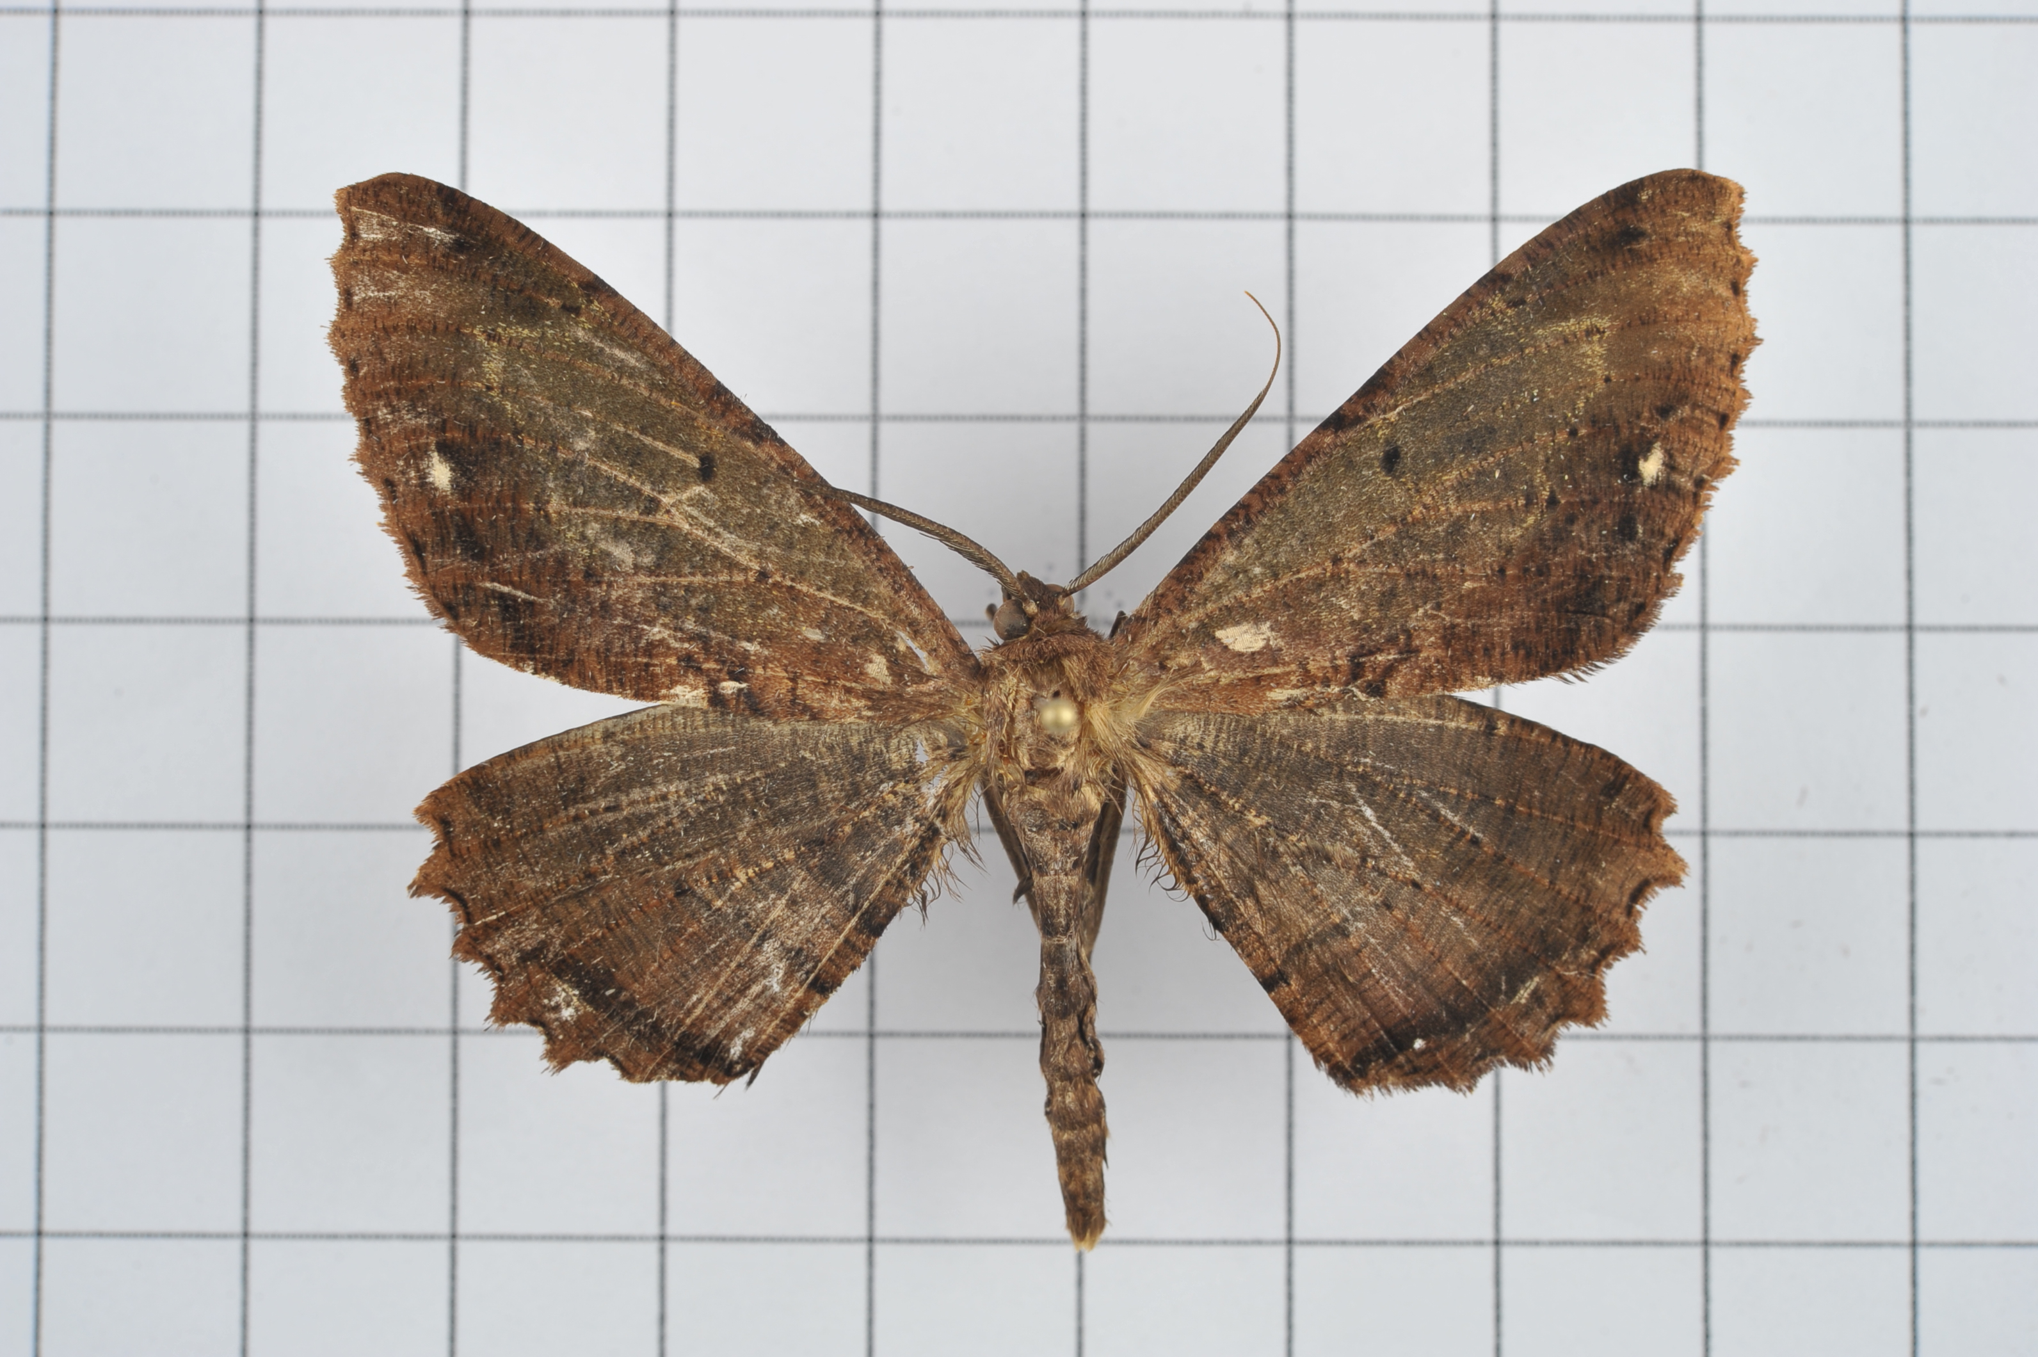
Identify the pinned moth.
Chorodna creataria
